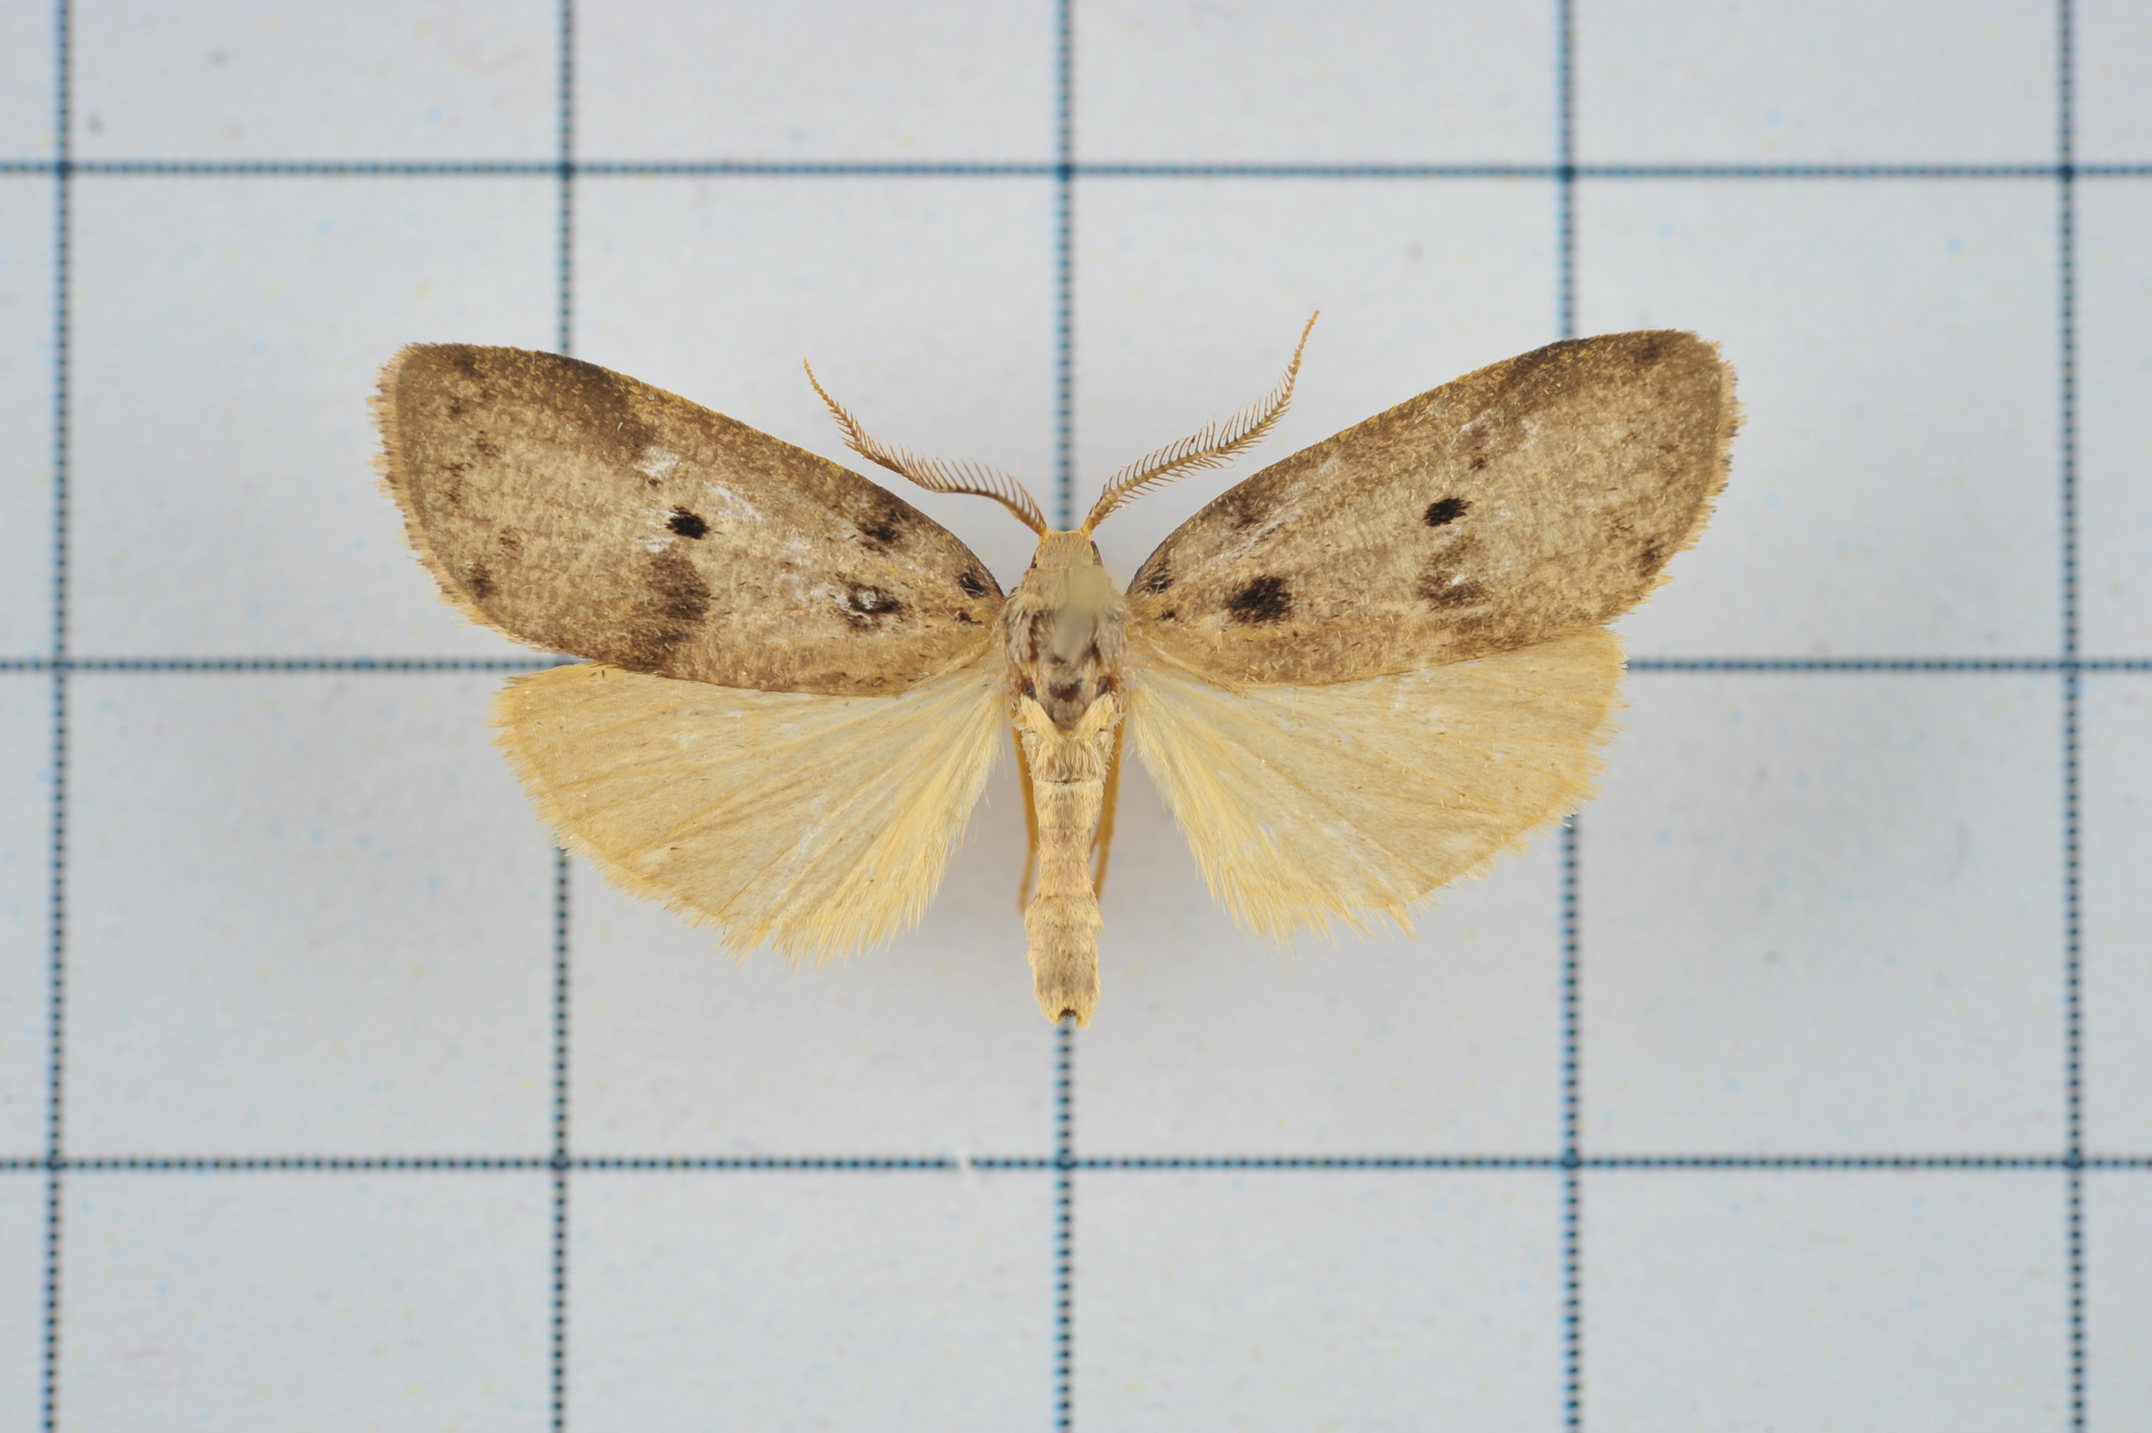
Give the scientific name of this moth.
Eugoa grisea
